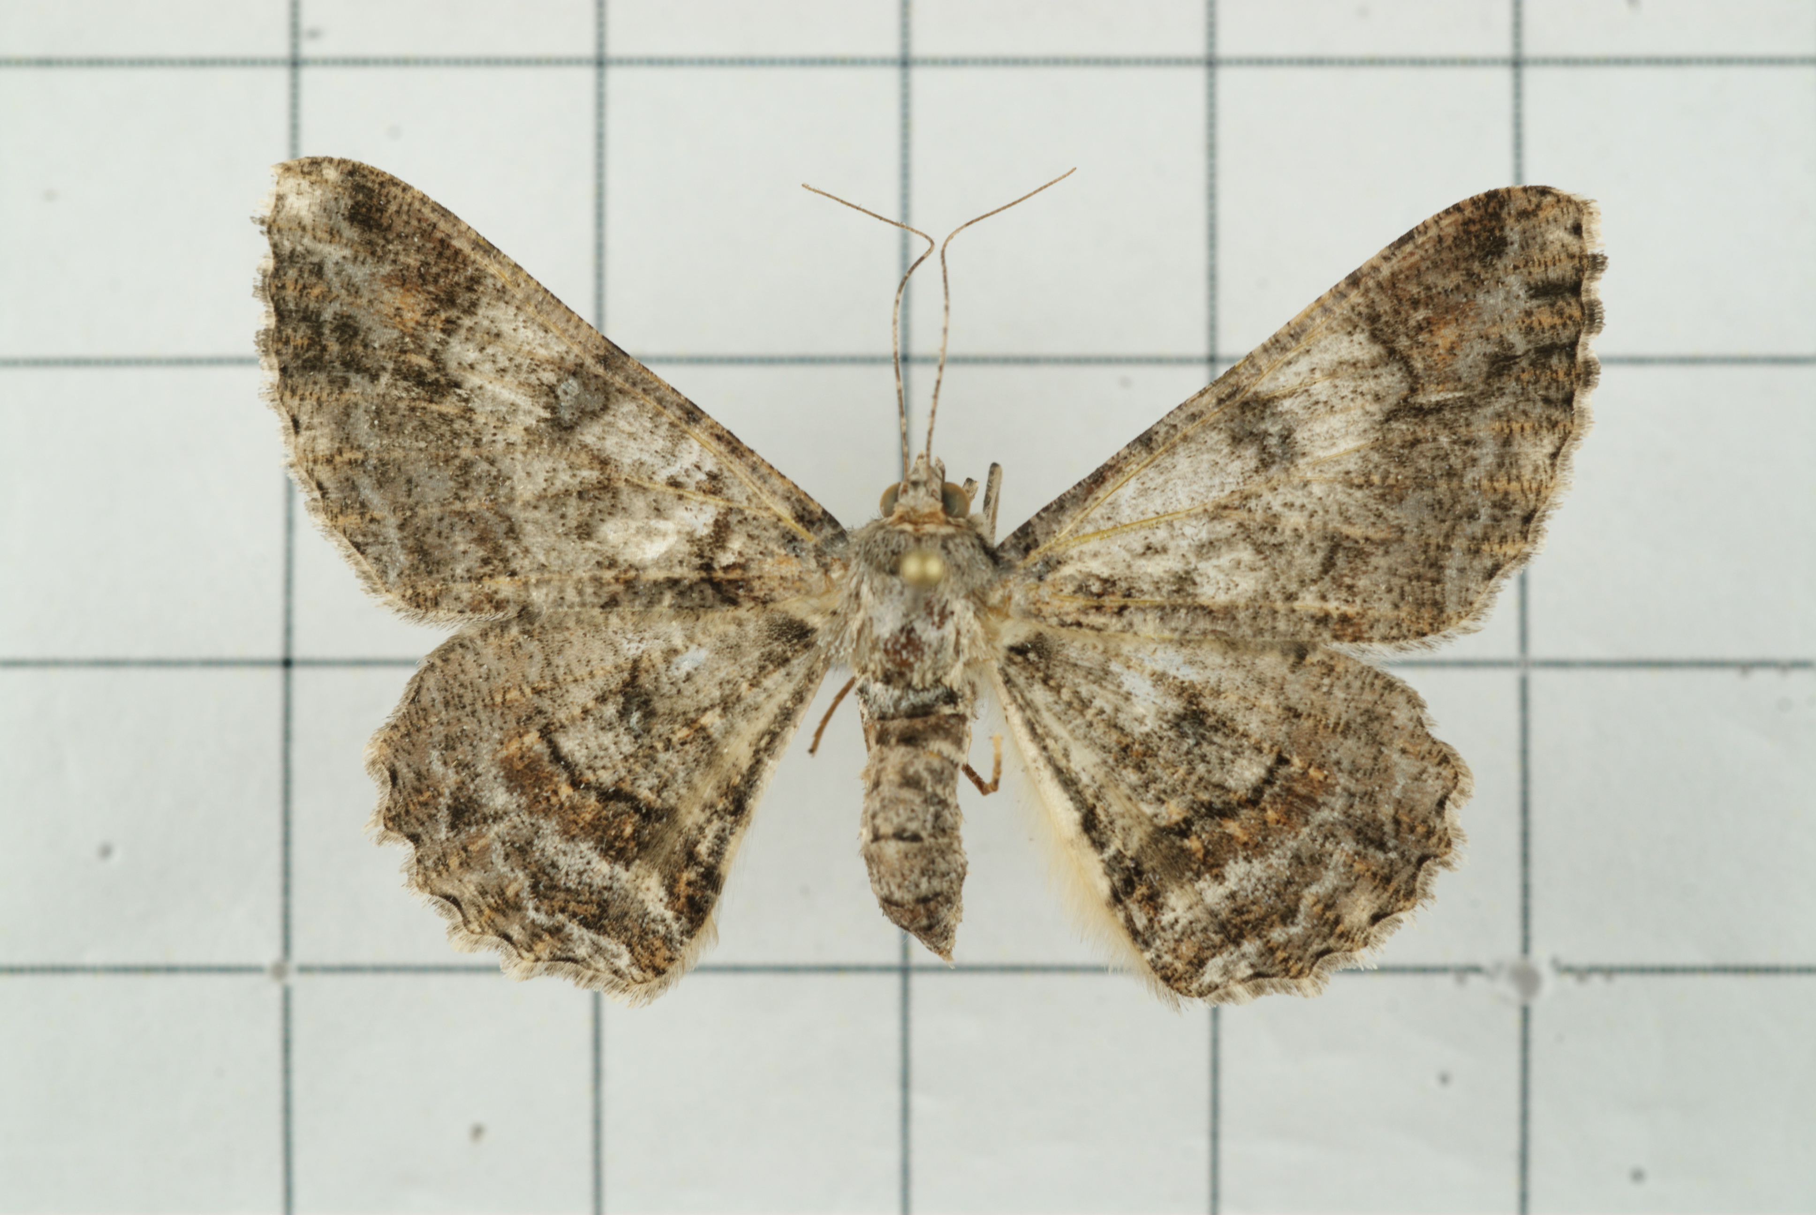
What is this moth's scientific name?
Cleora fraterna
